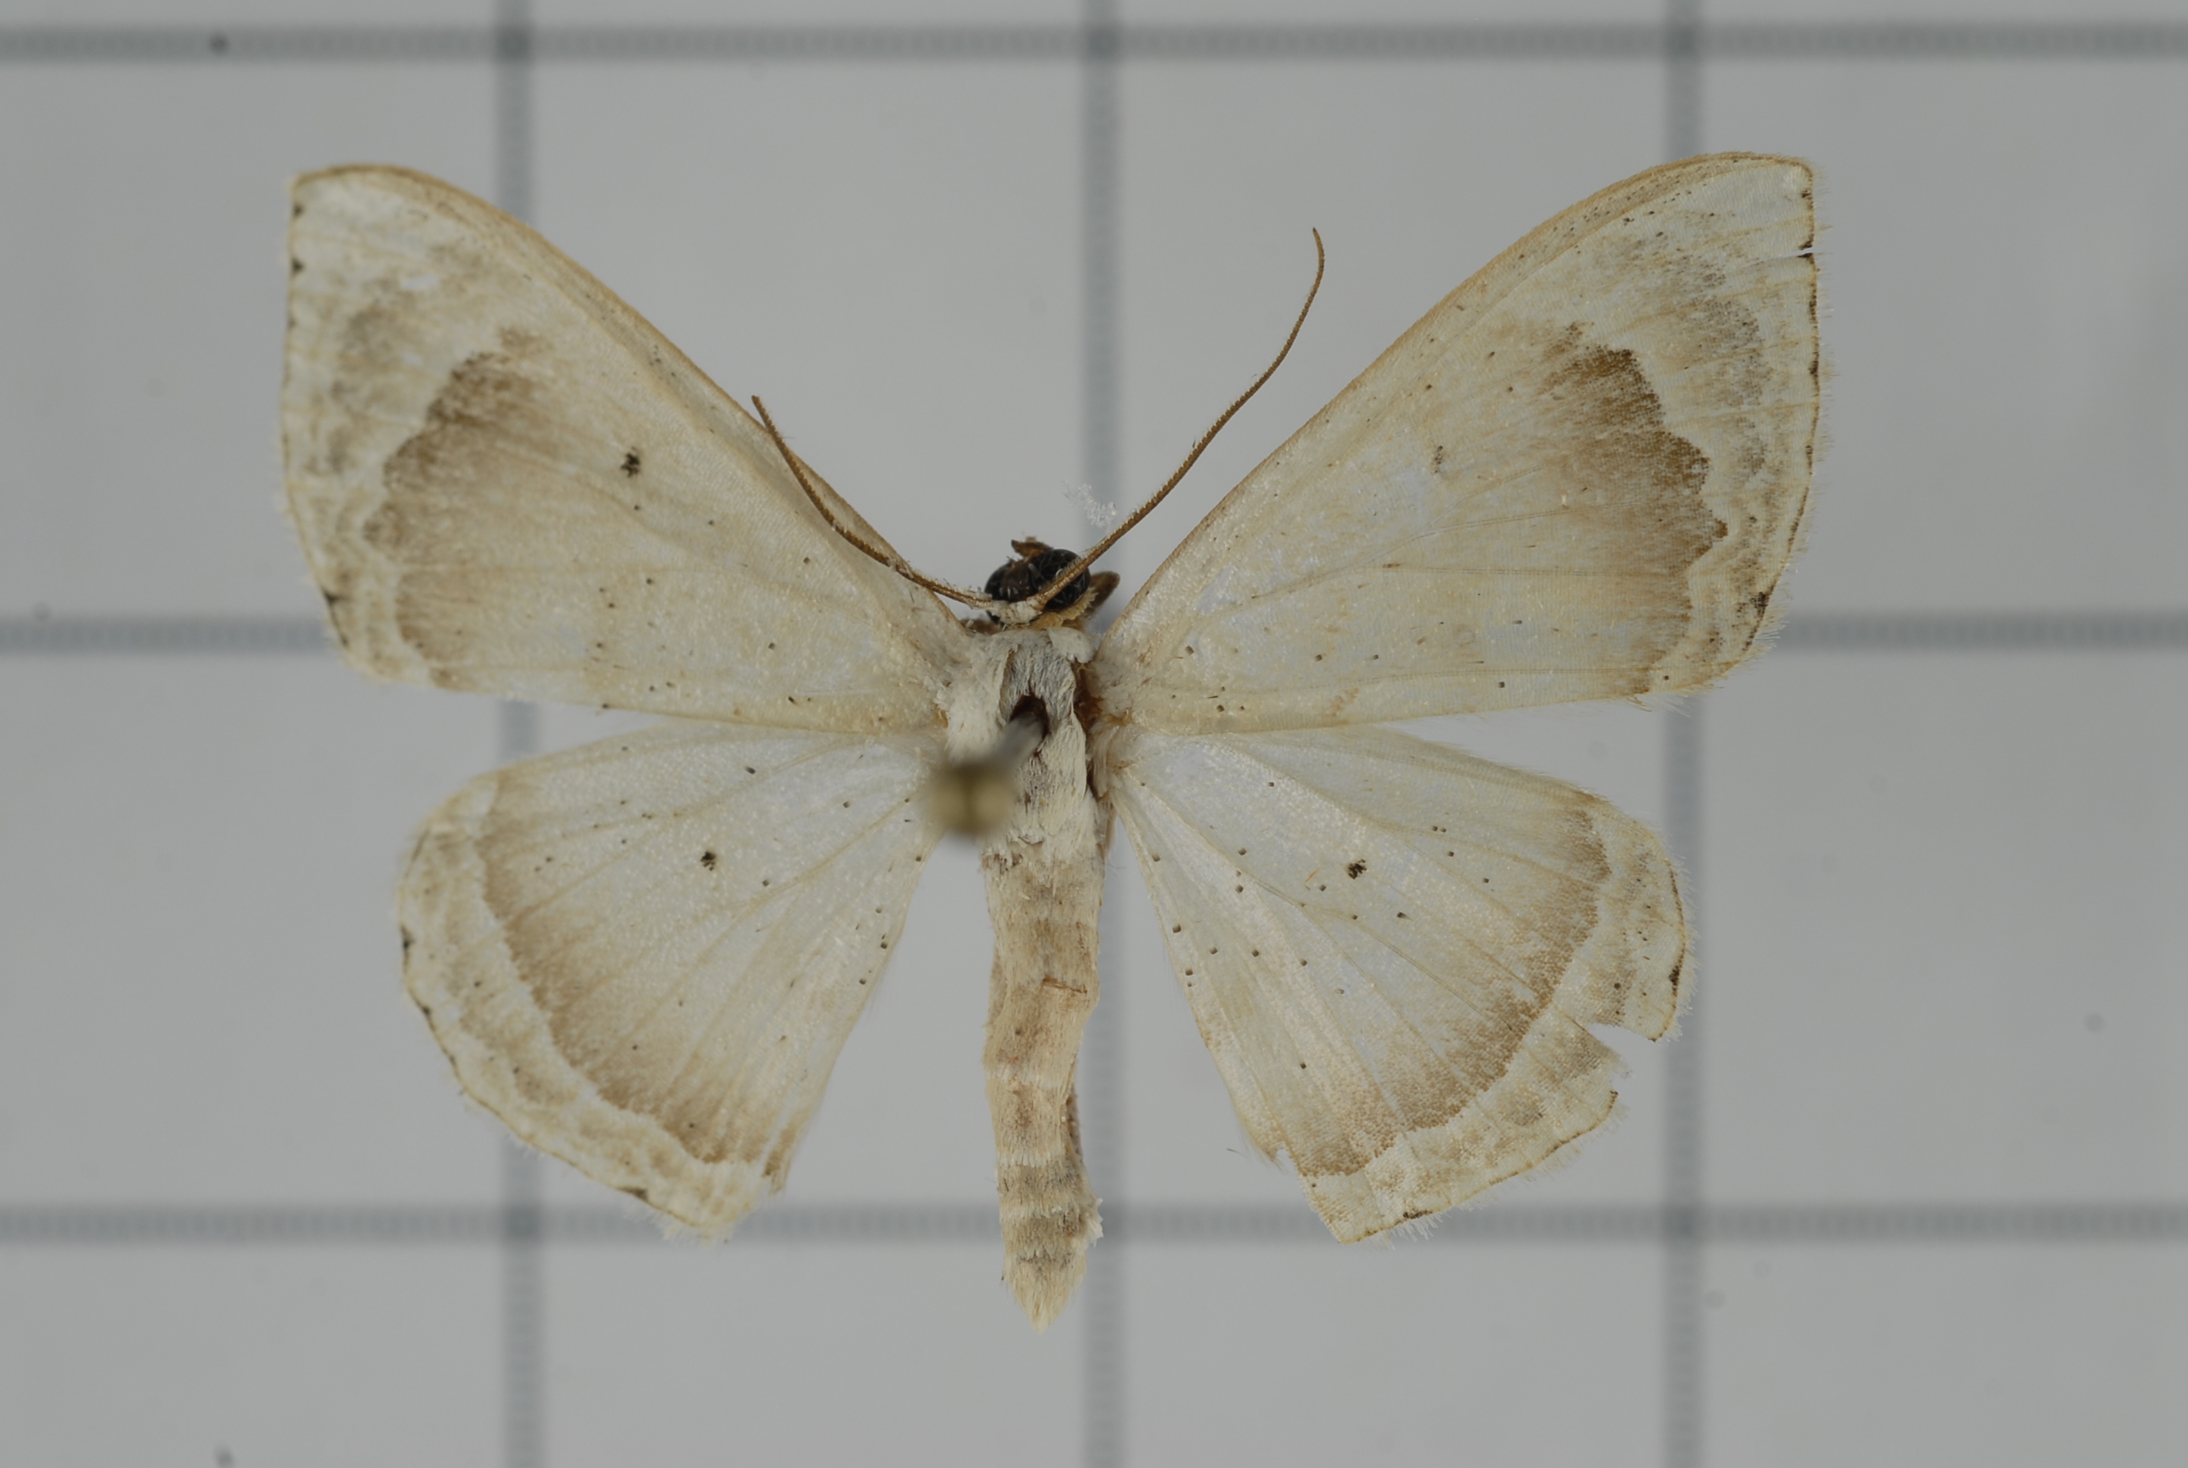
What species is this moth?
Somatina rosacea anaemica
